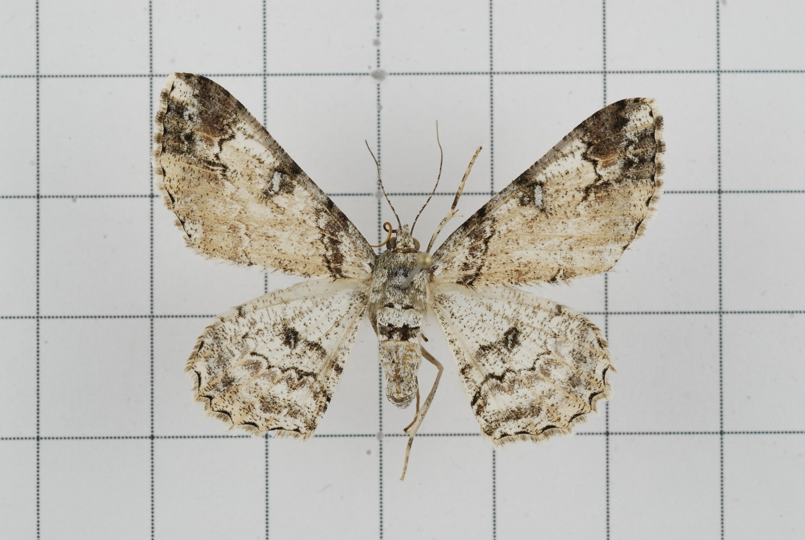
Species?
Cleora fraterna
